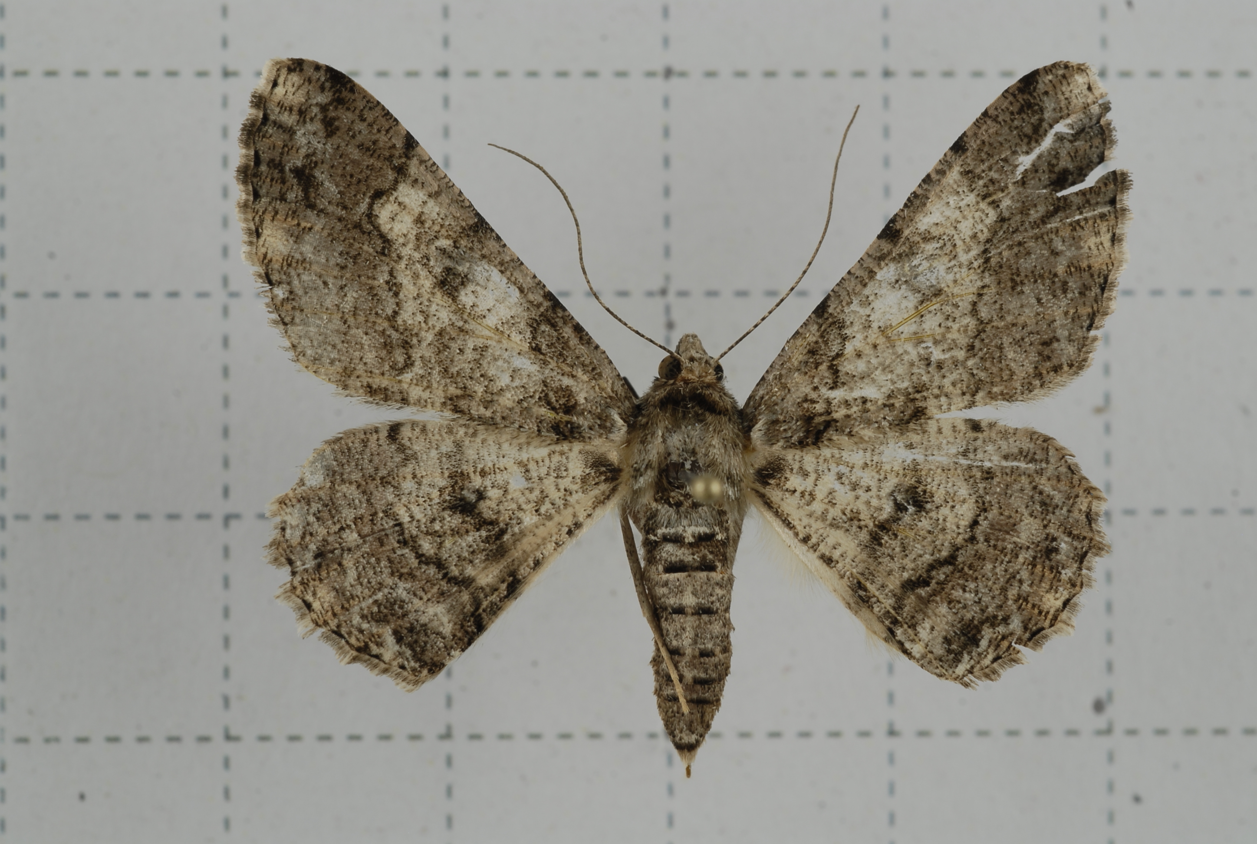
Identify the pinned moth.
Cleora alienaria
